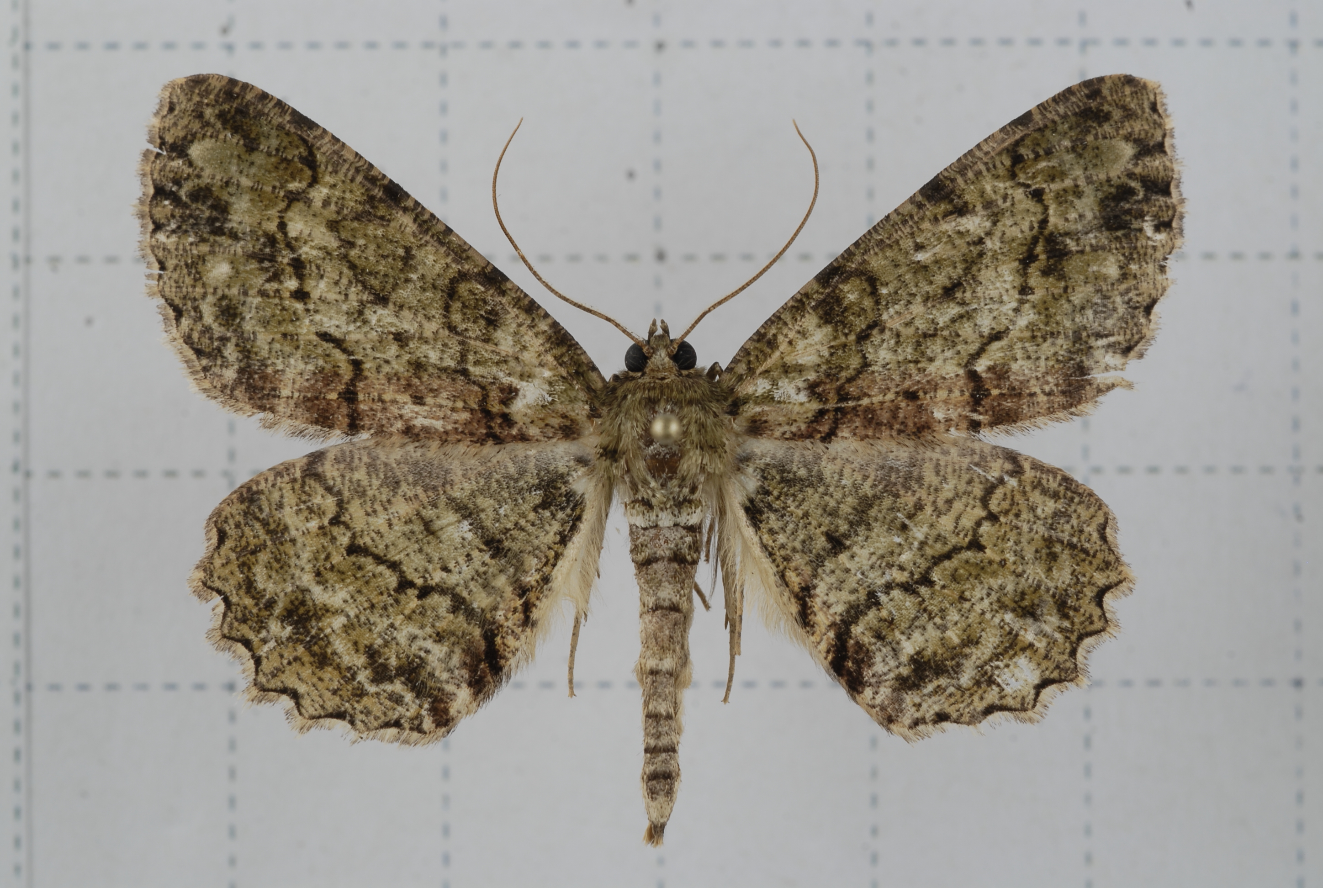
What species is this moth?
Paradarisa chloauges chloauges
